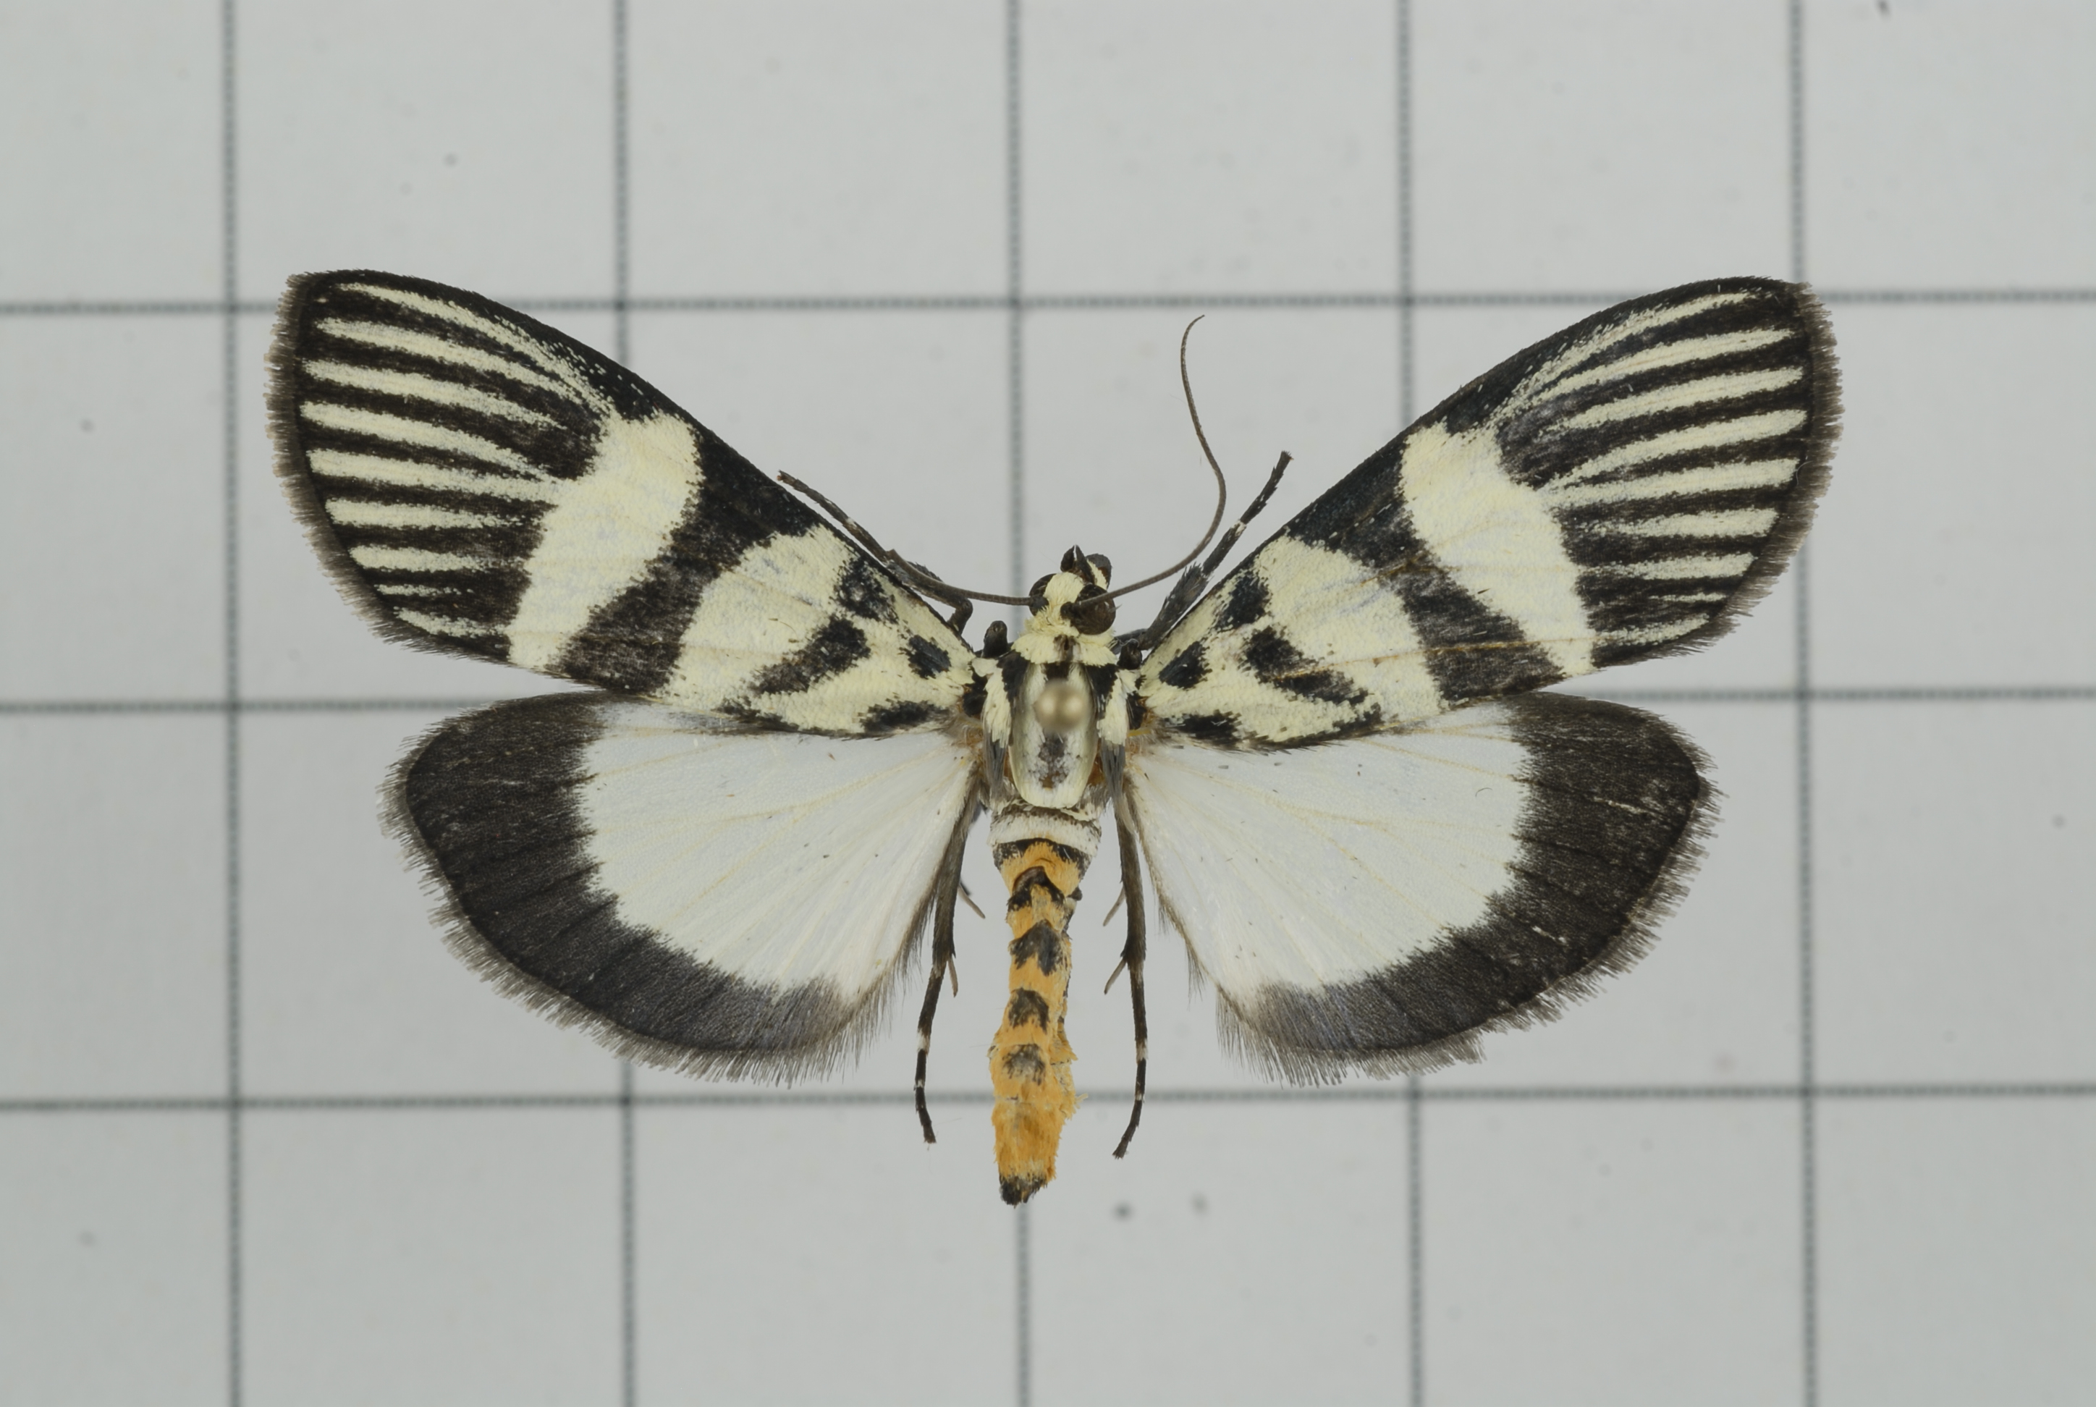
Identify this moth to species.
Heortia vitessoides
